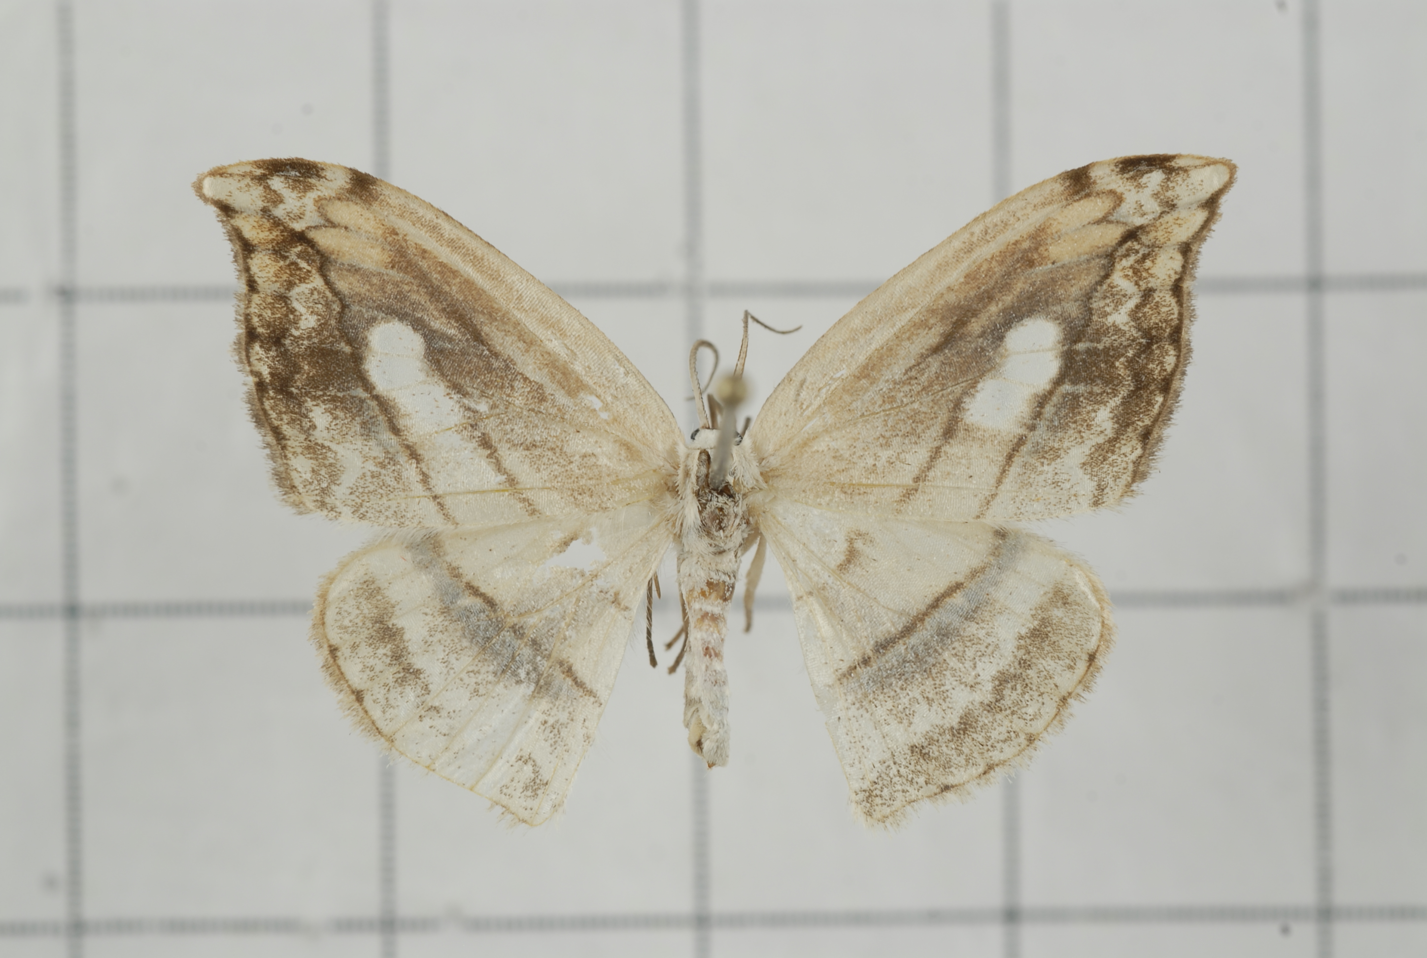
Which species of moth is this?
Leucoblepsis fenestraria fenestraria
